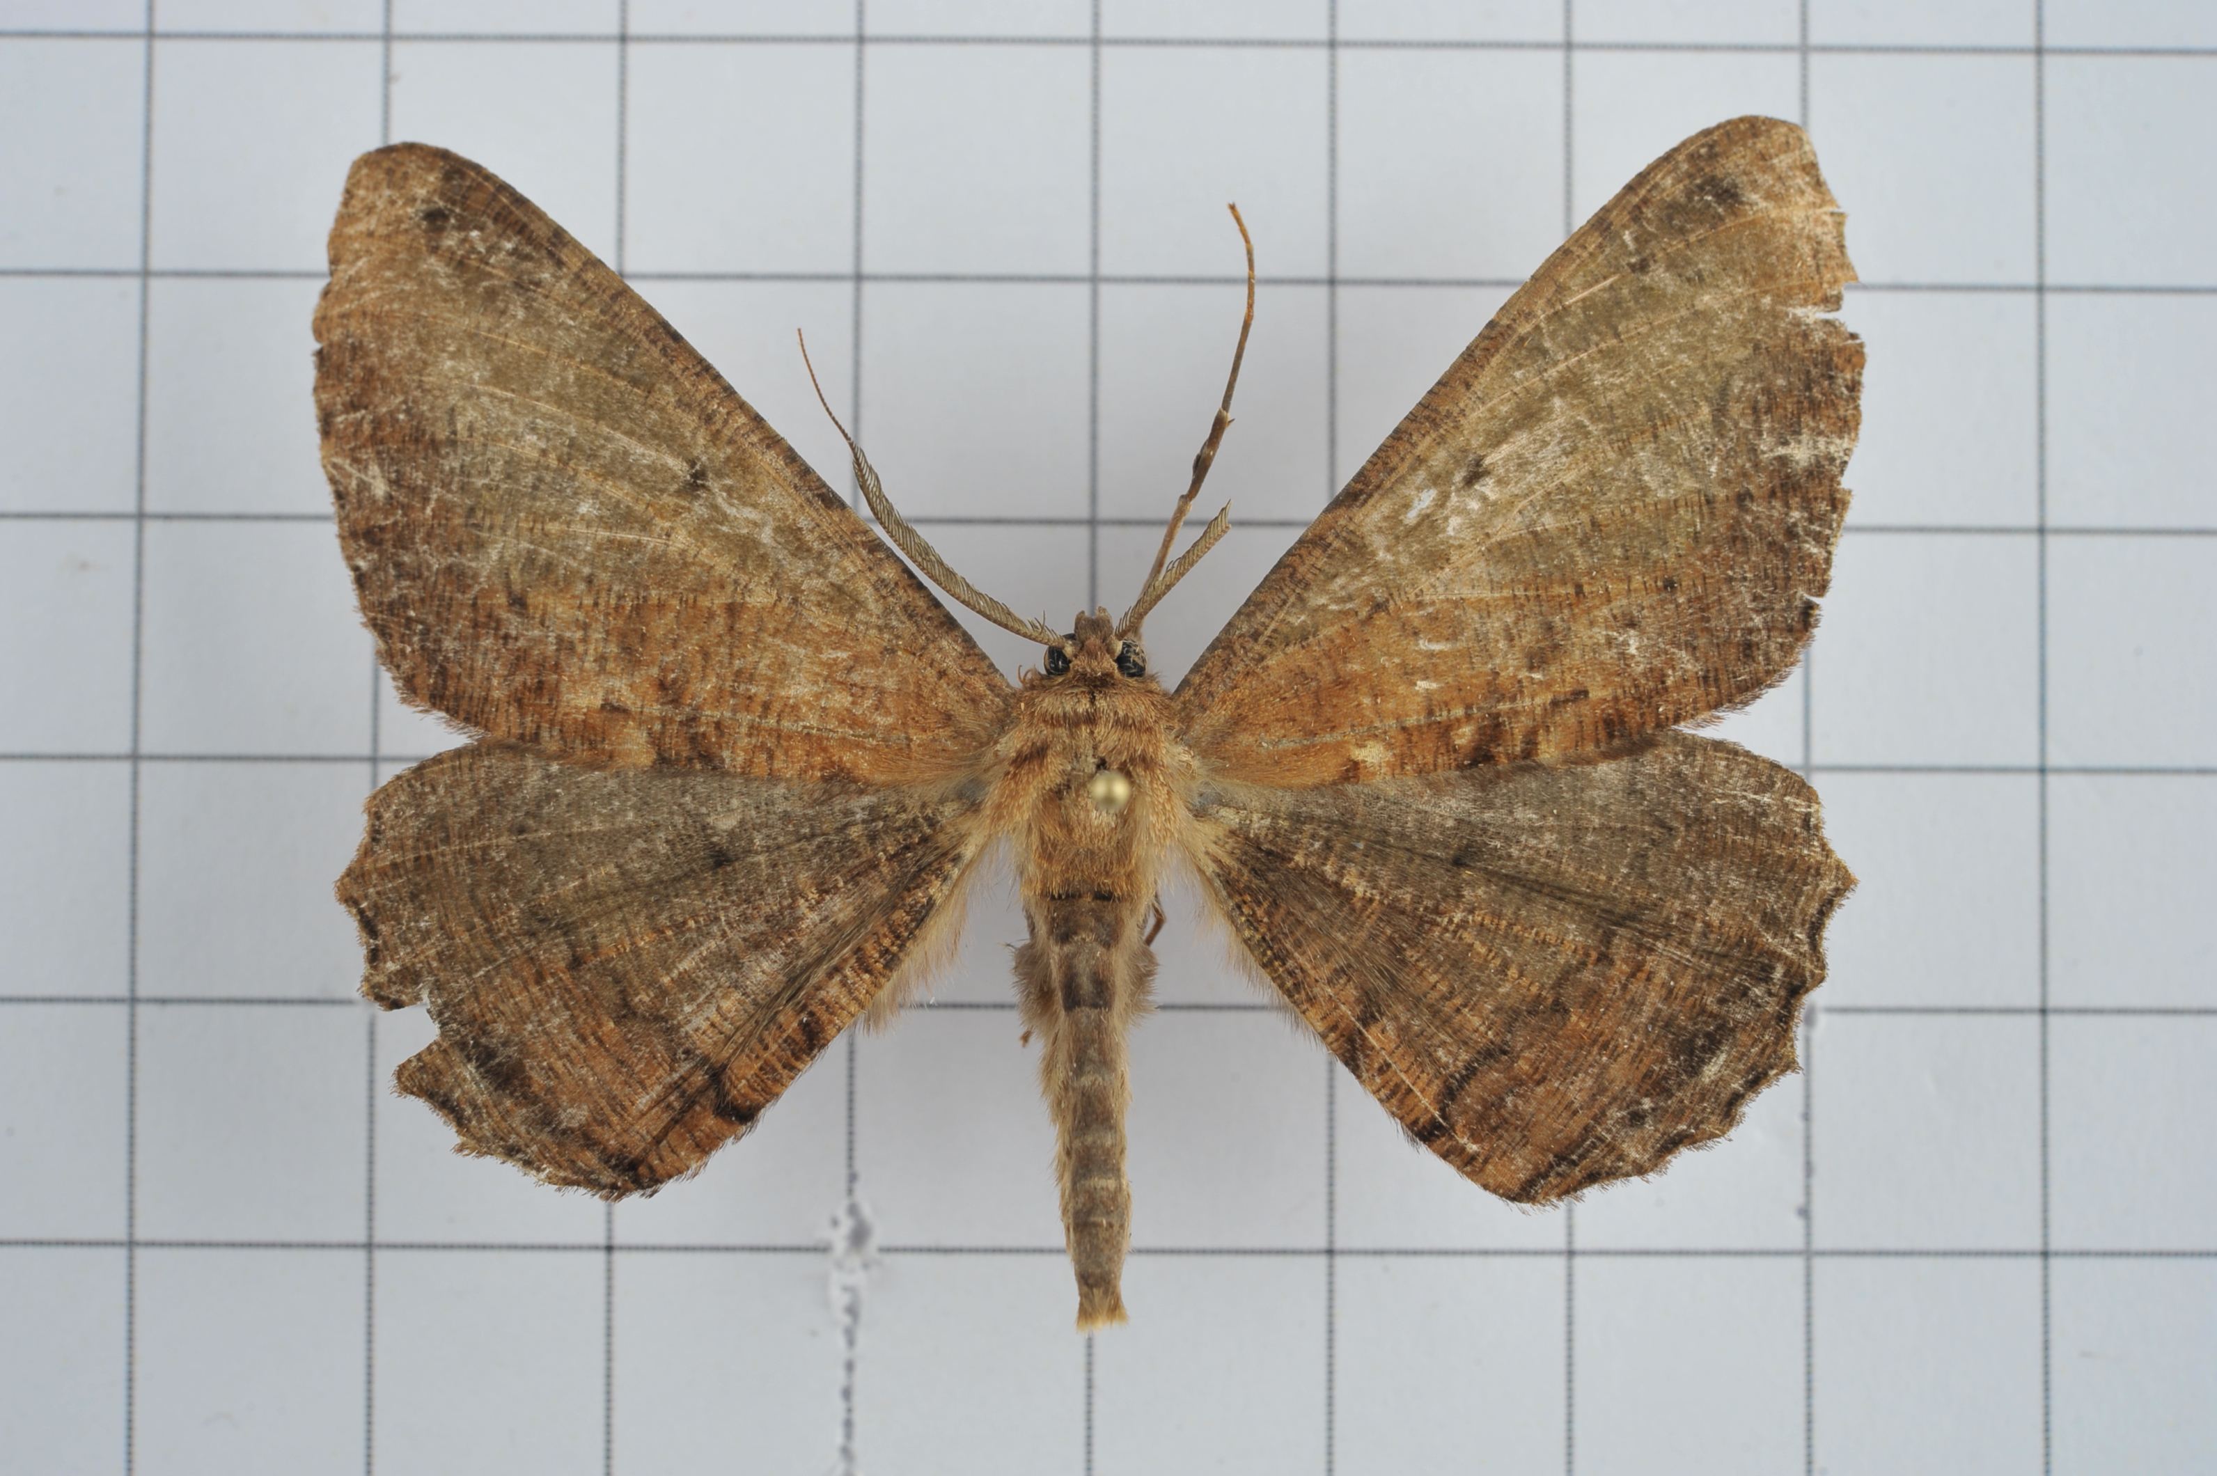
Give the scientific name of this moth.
Chorodna creataria
